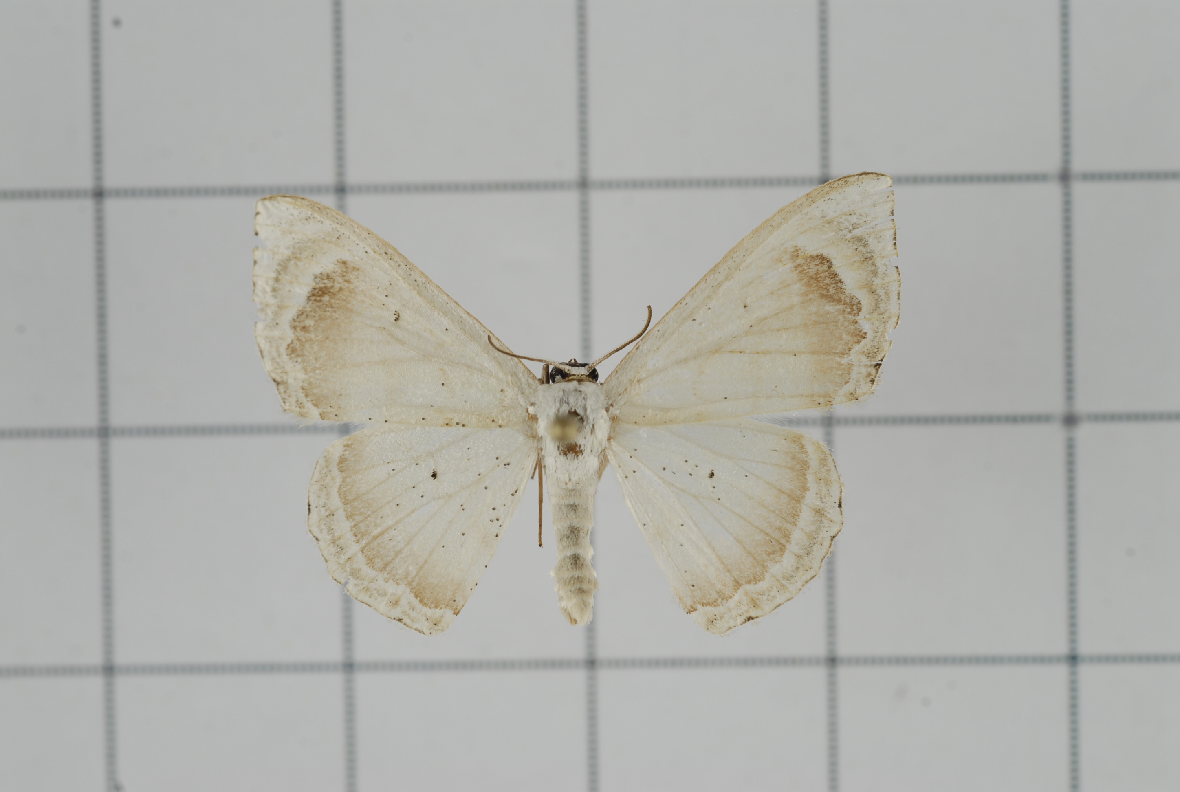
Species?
Somatina rosacea anaemica
